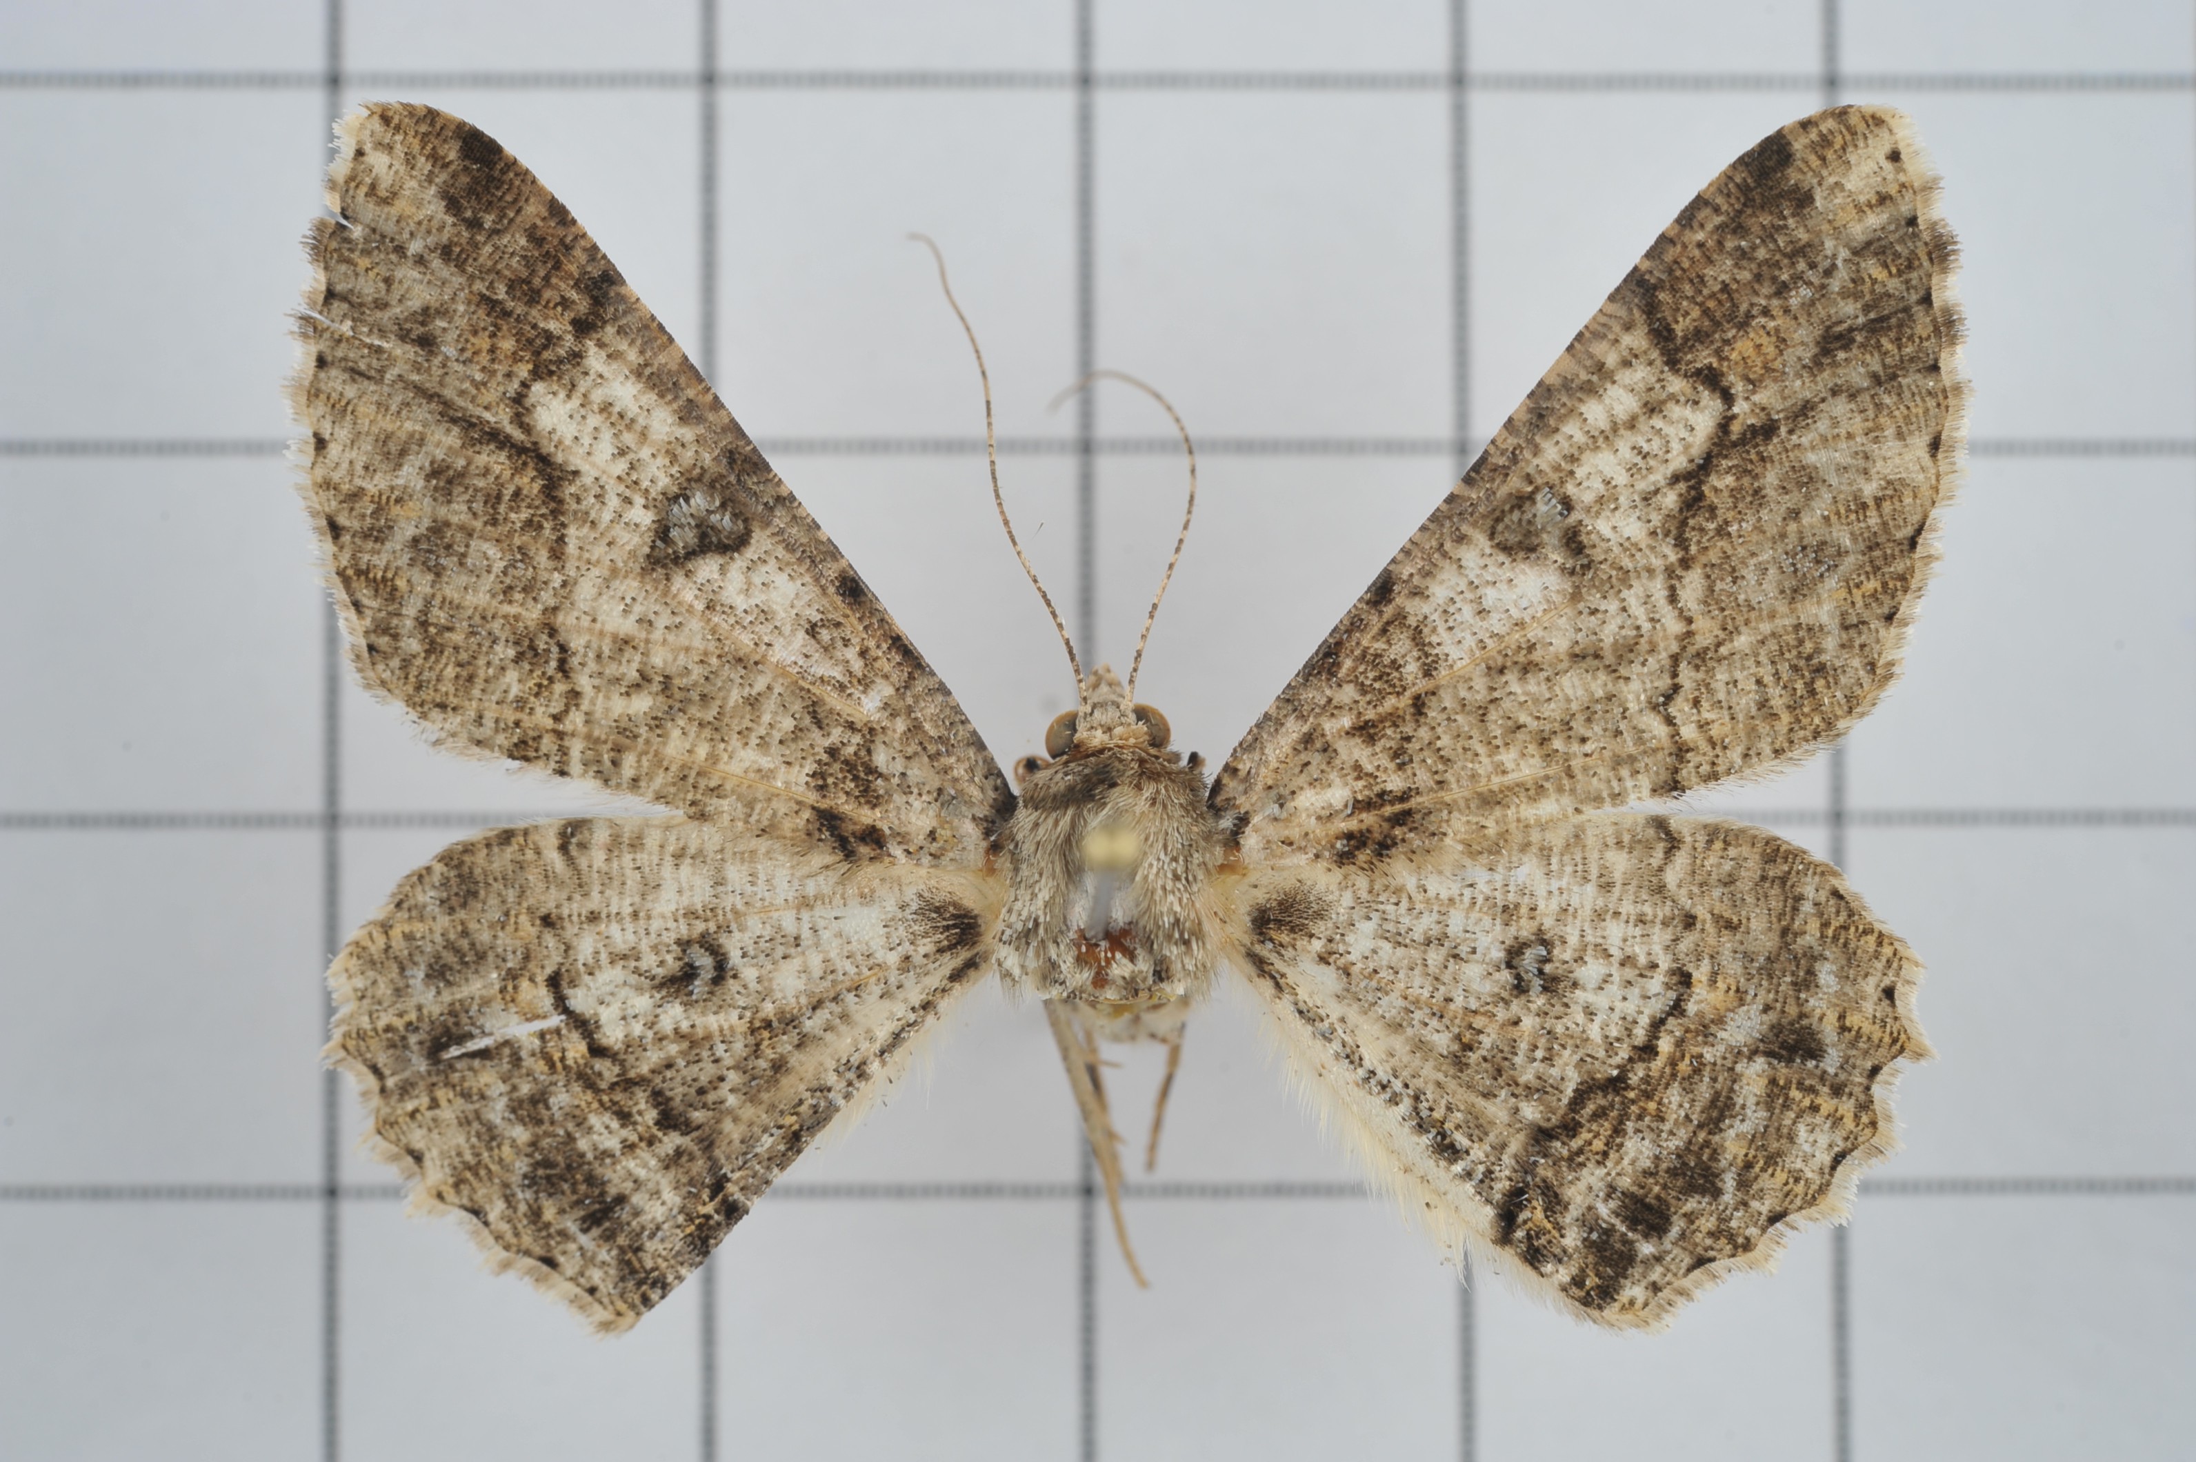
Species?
Cleora alienaria
